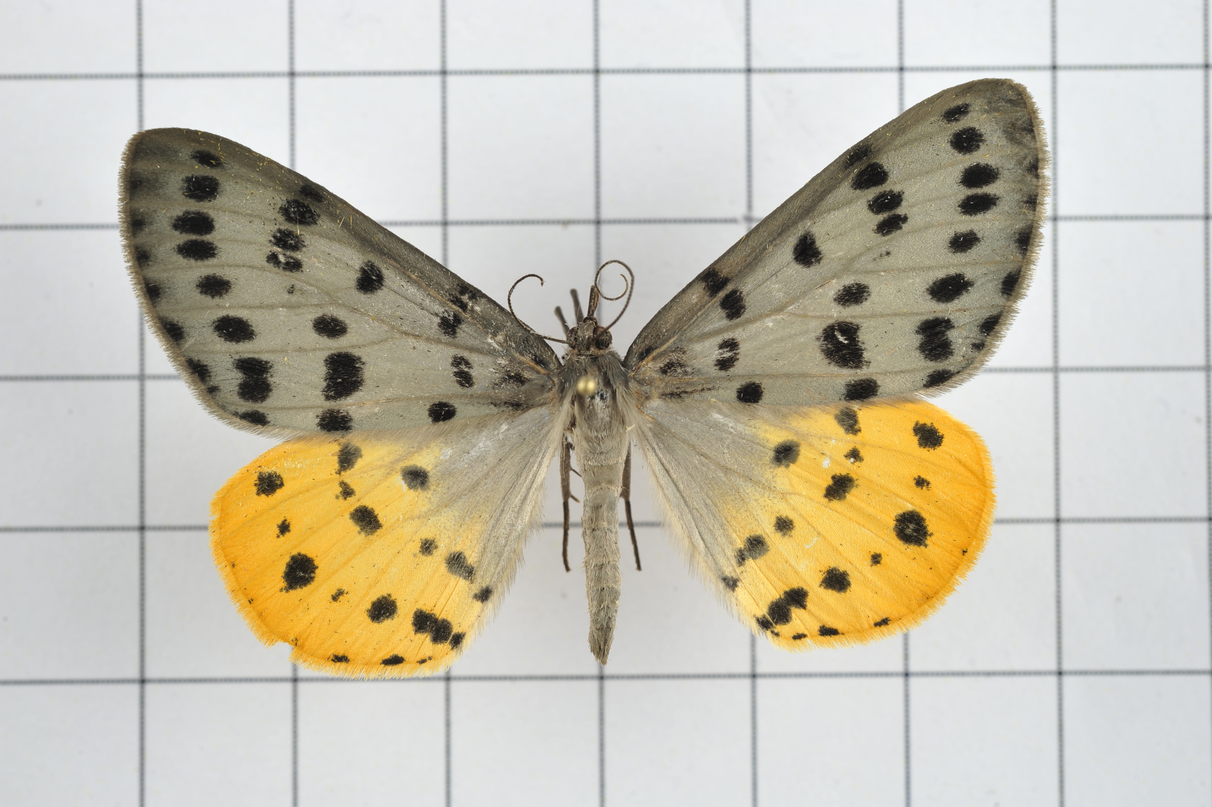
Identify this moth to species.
Arichanna postflava
